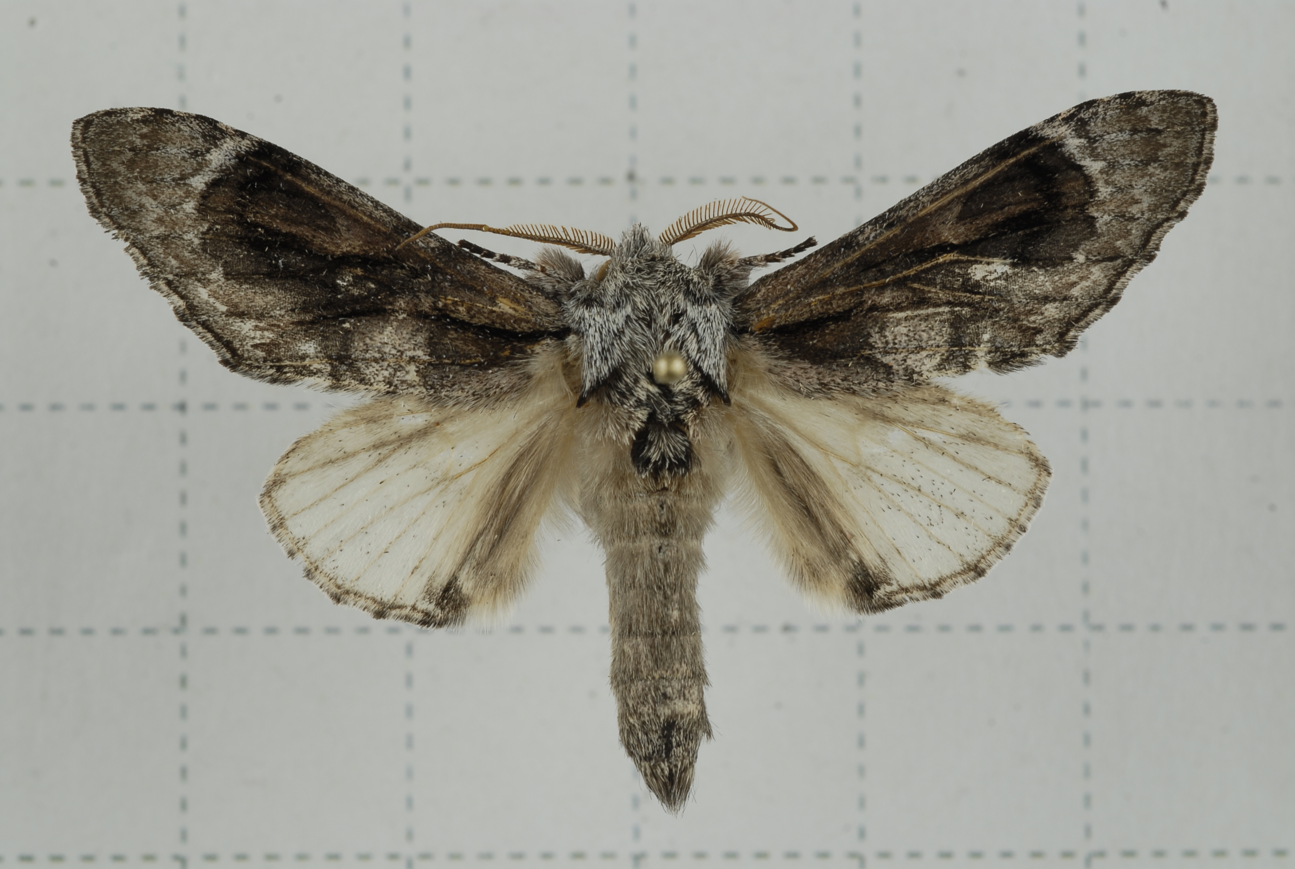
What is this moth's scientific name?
Fentonia baibarana
